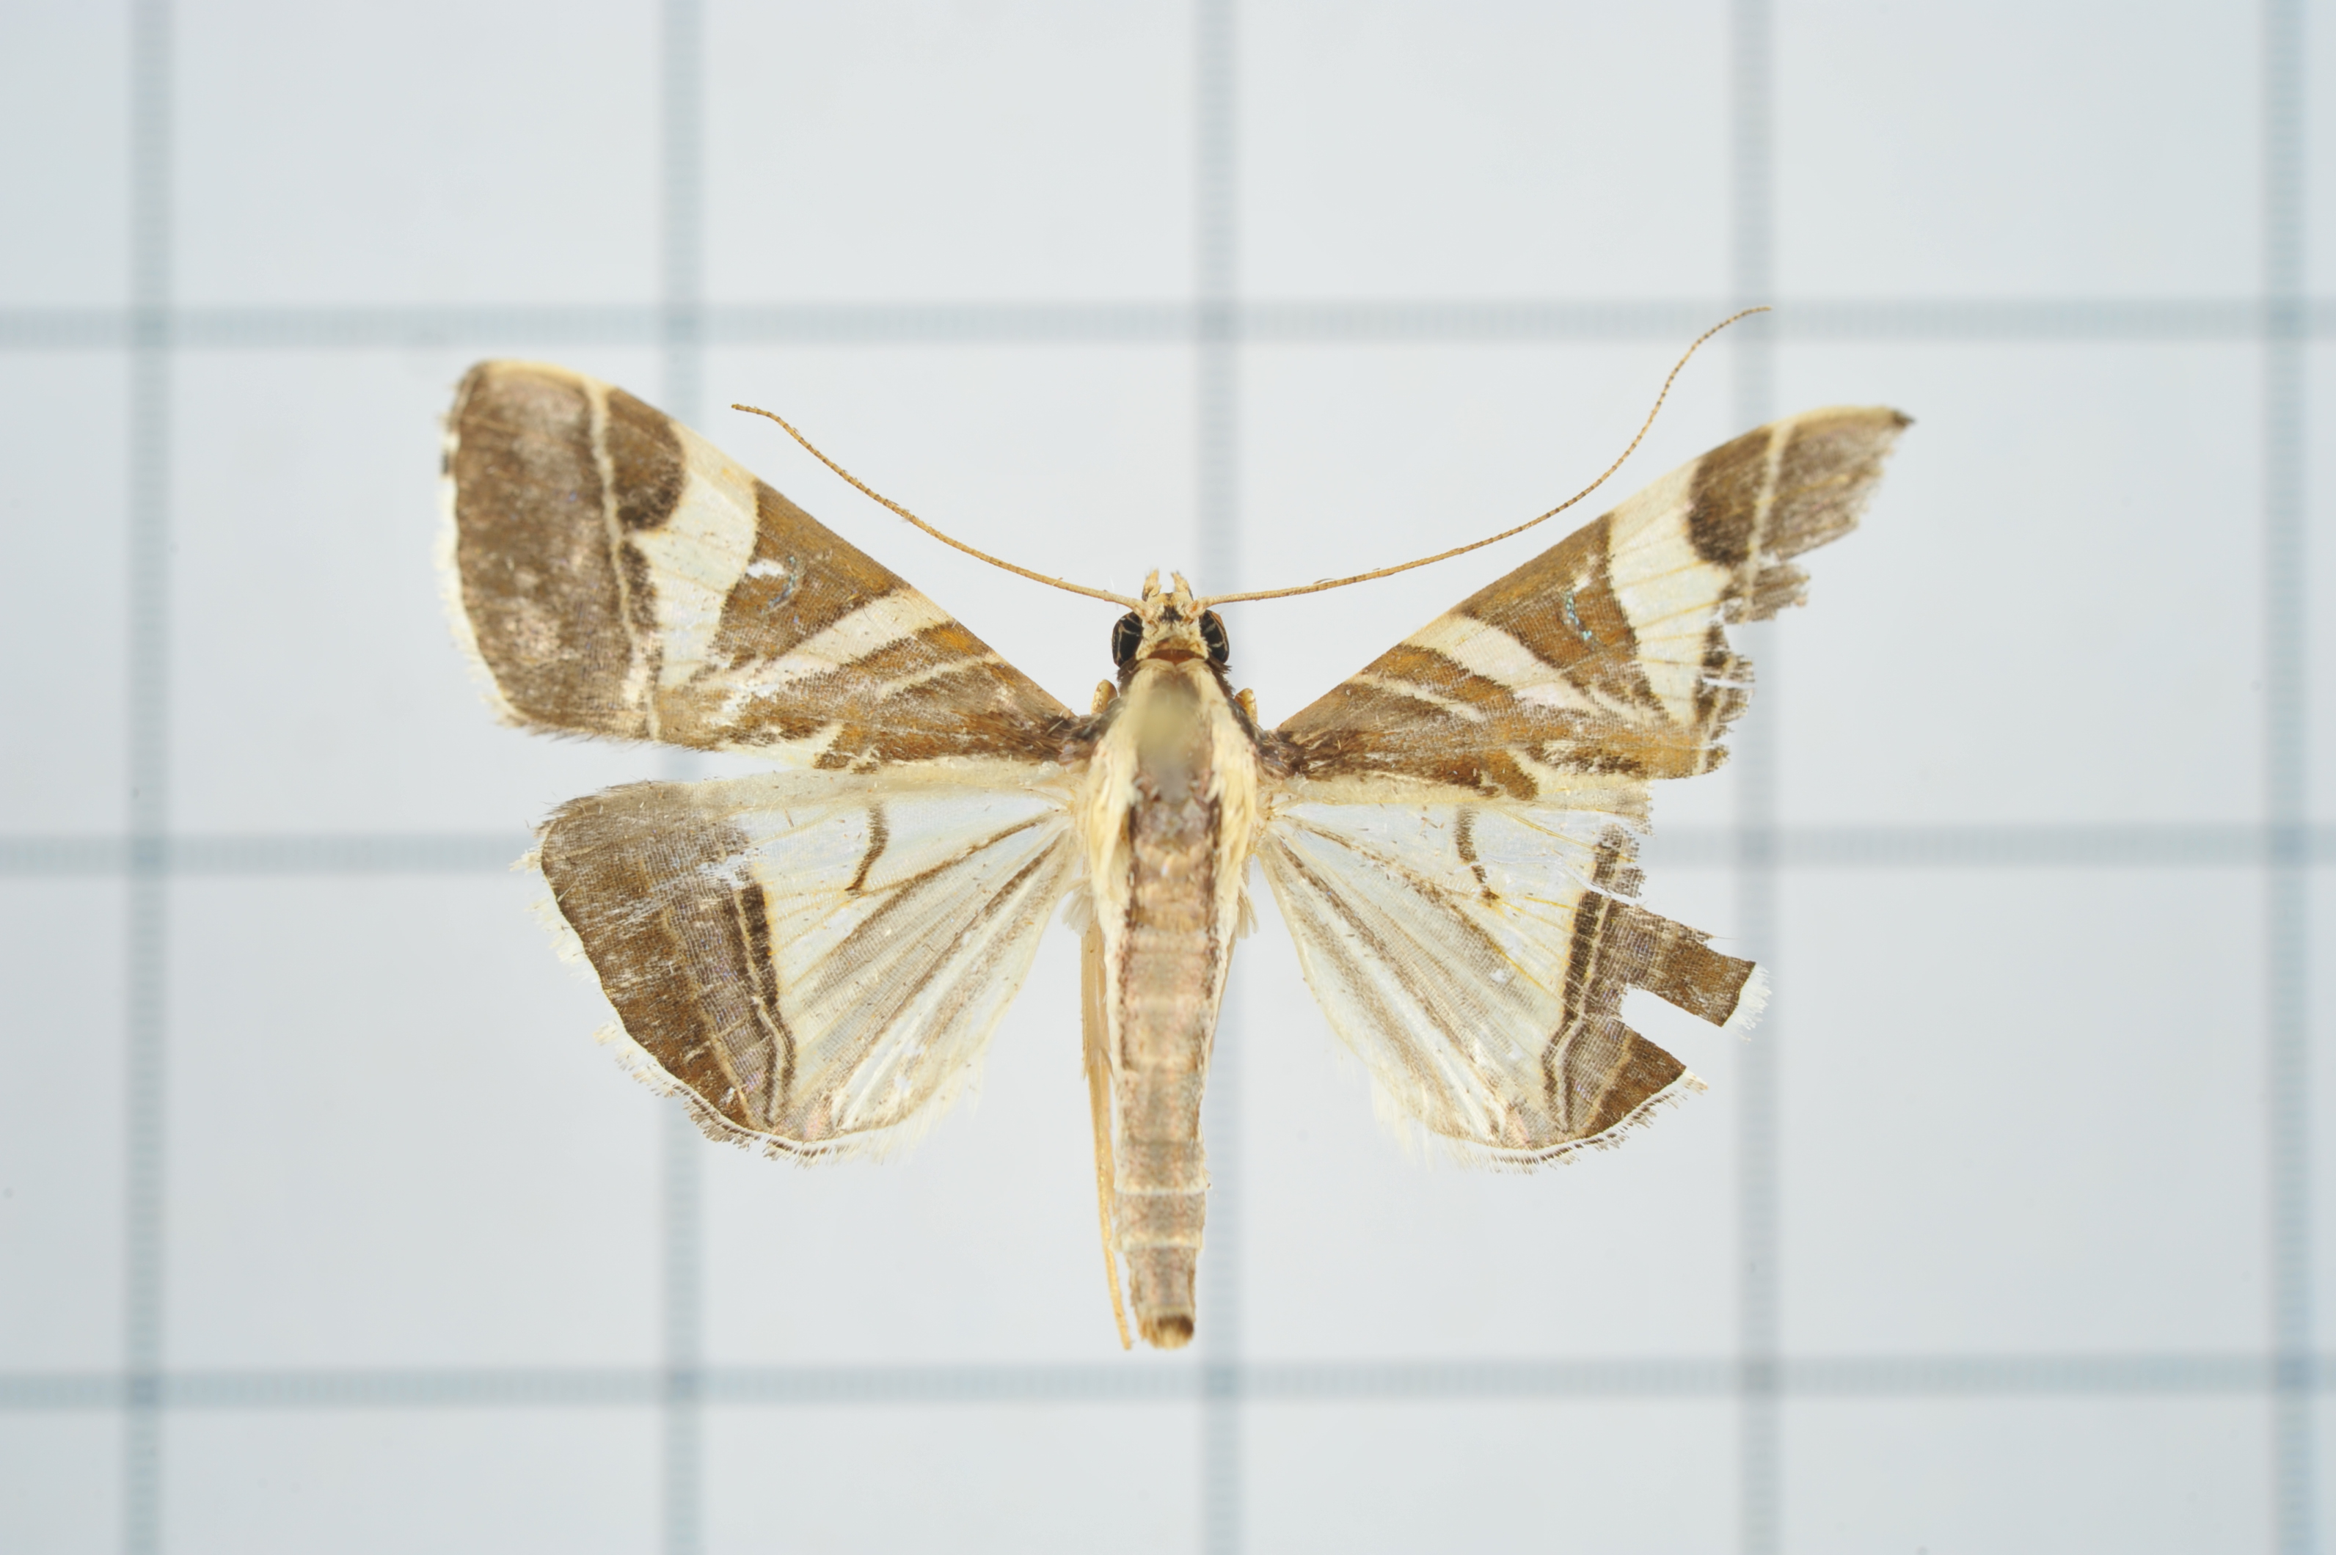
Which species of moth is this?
Agrioglypta itysalis
